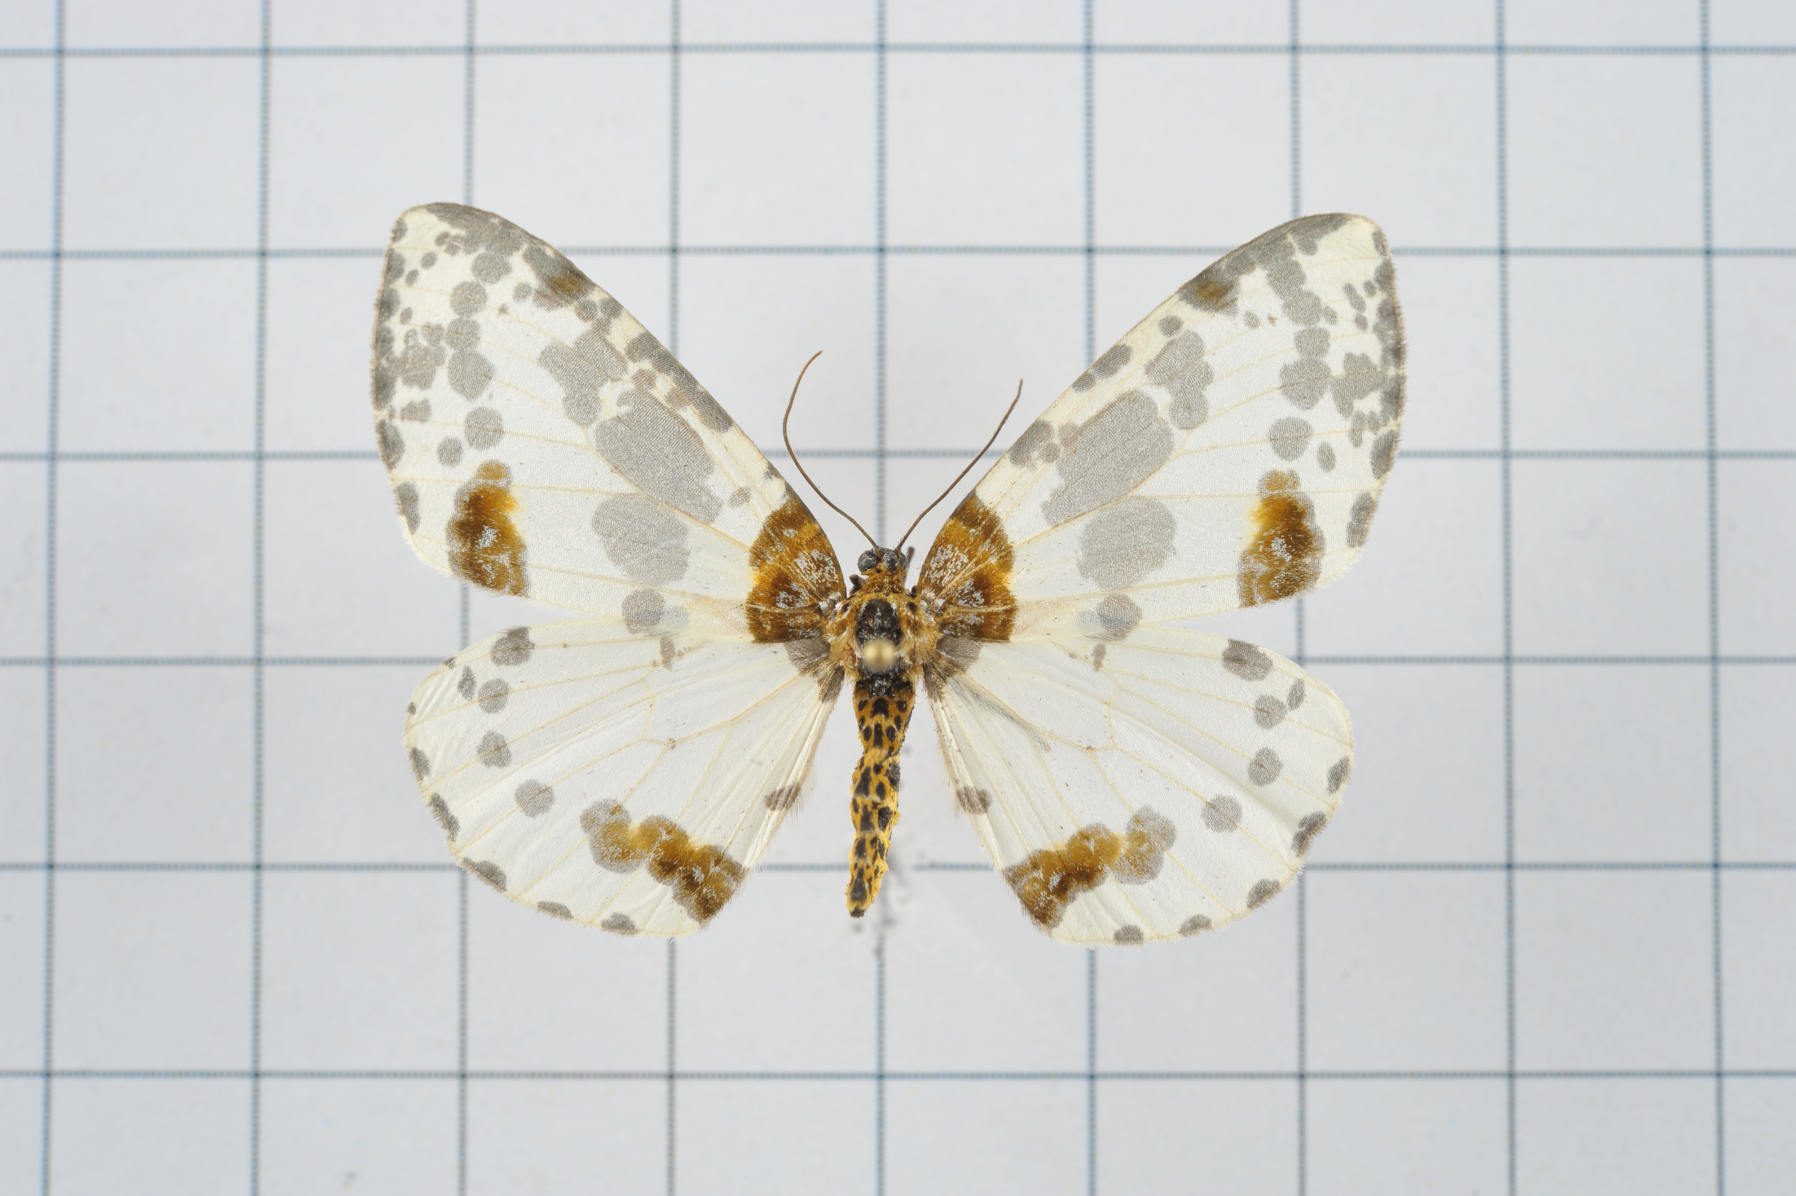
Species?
Abraxas adilluminata
